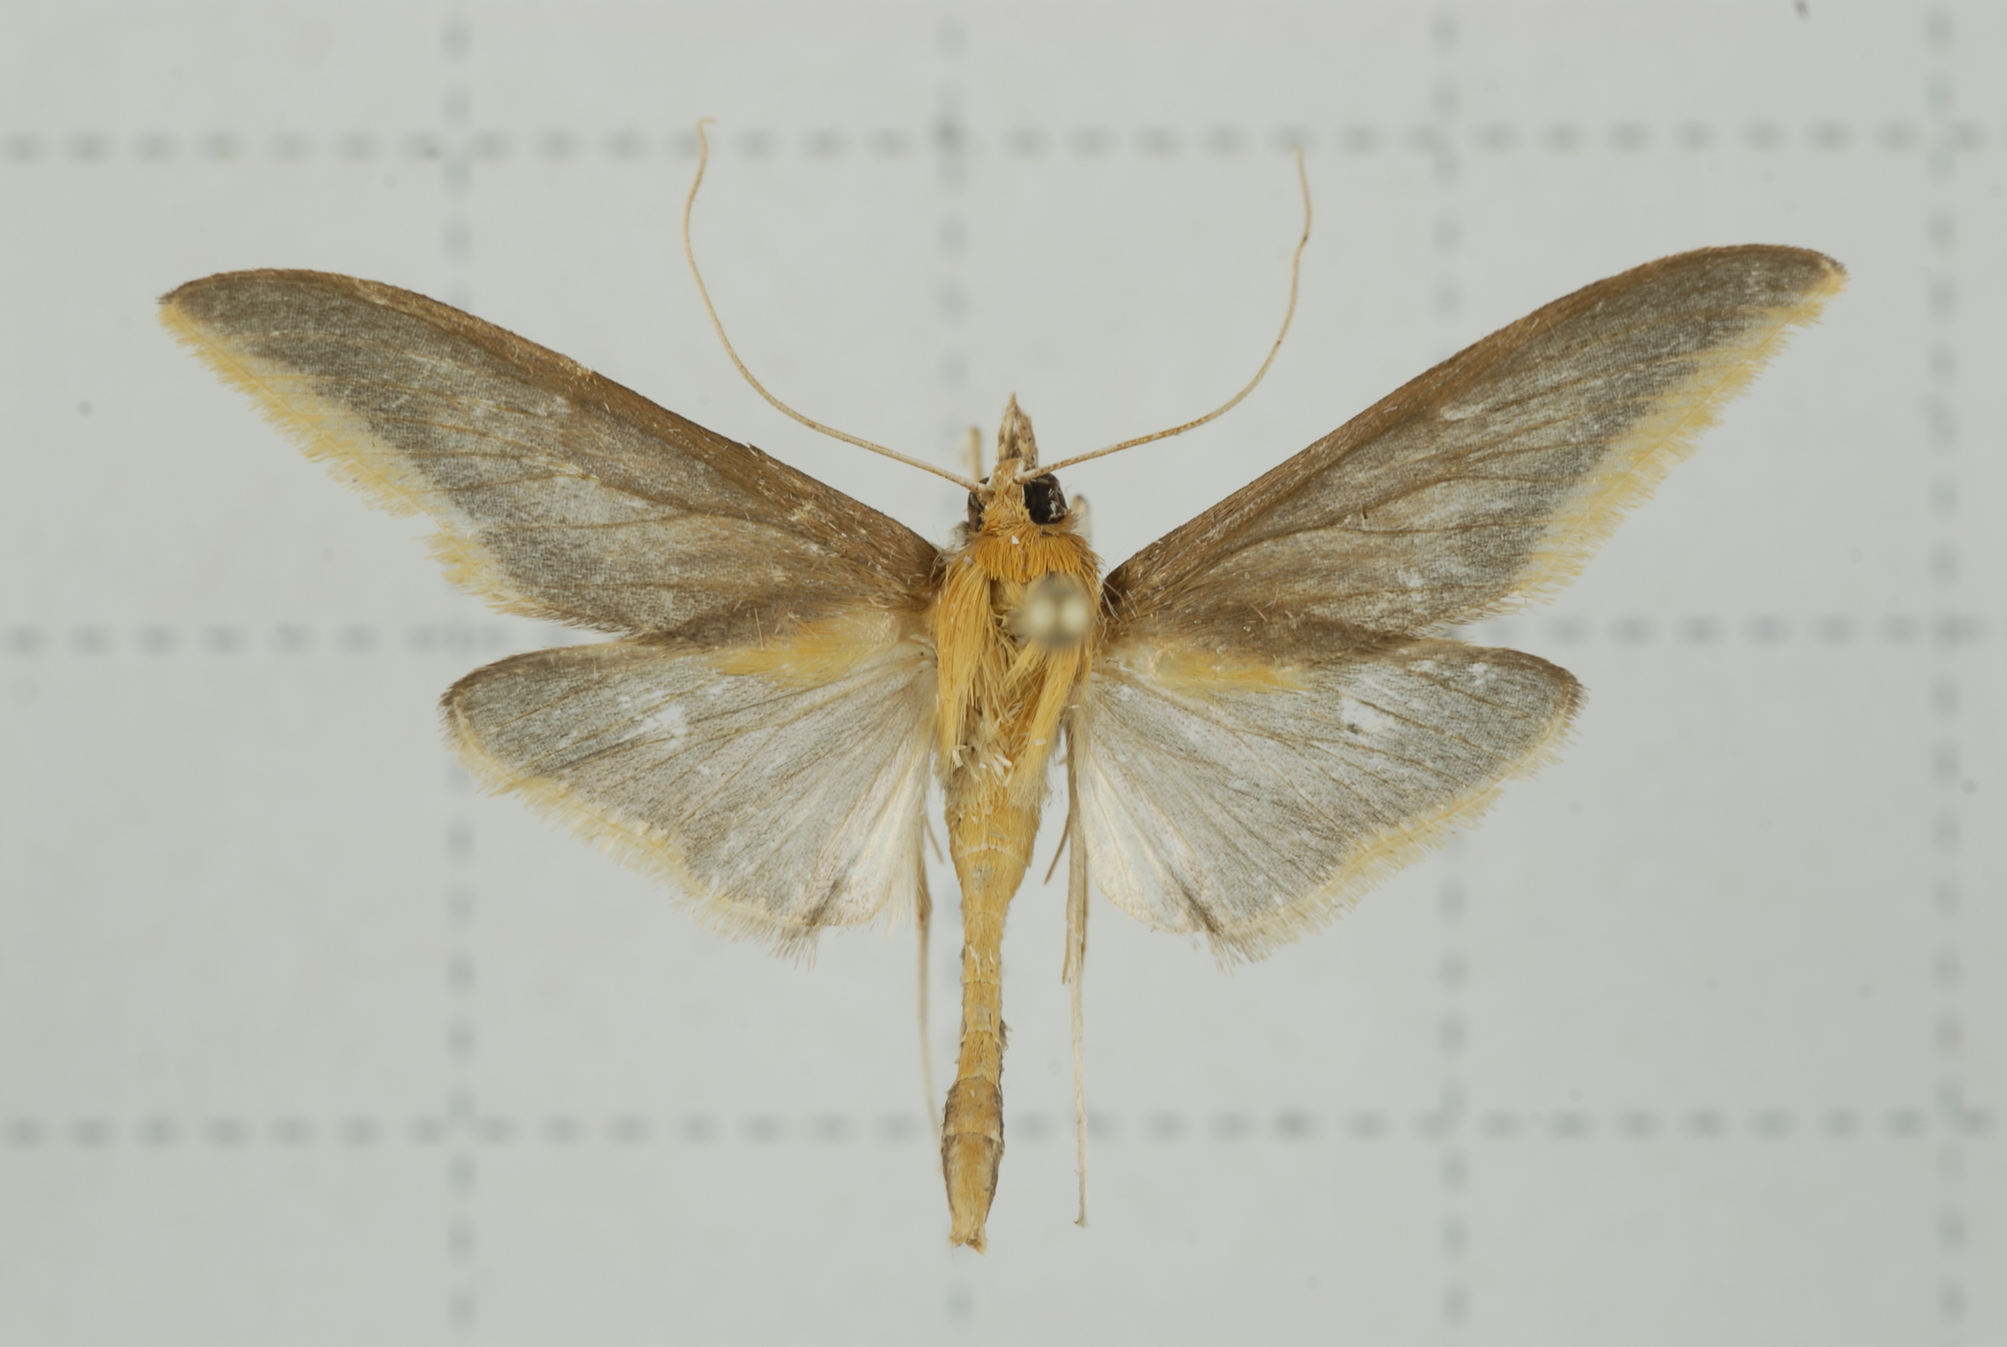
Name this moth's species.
Circobotys aurealis
